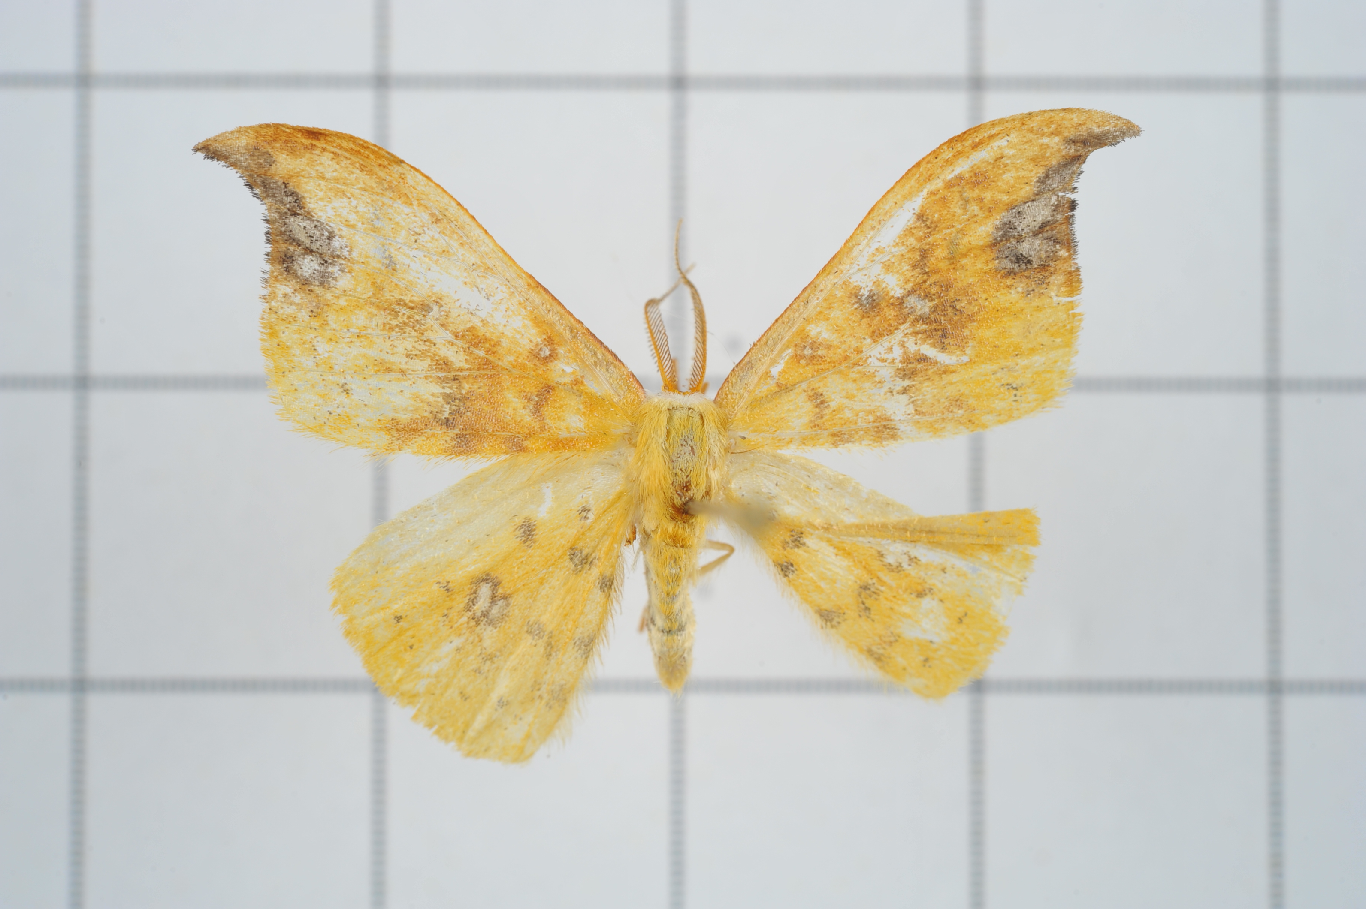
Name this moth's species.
Tridrepana unispina
